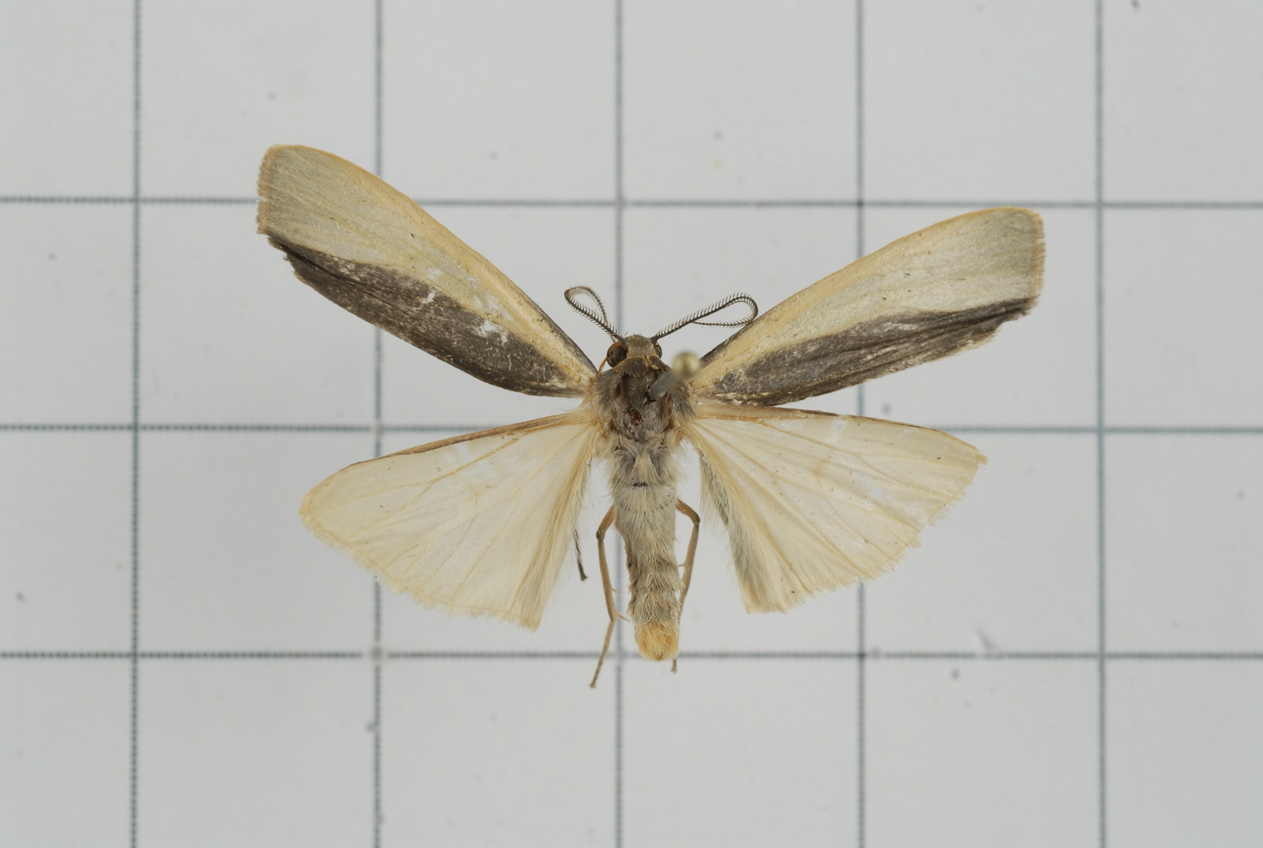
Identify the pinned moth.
Hesudra divisa
